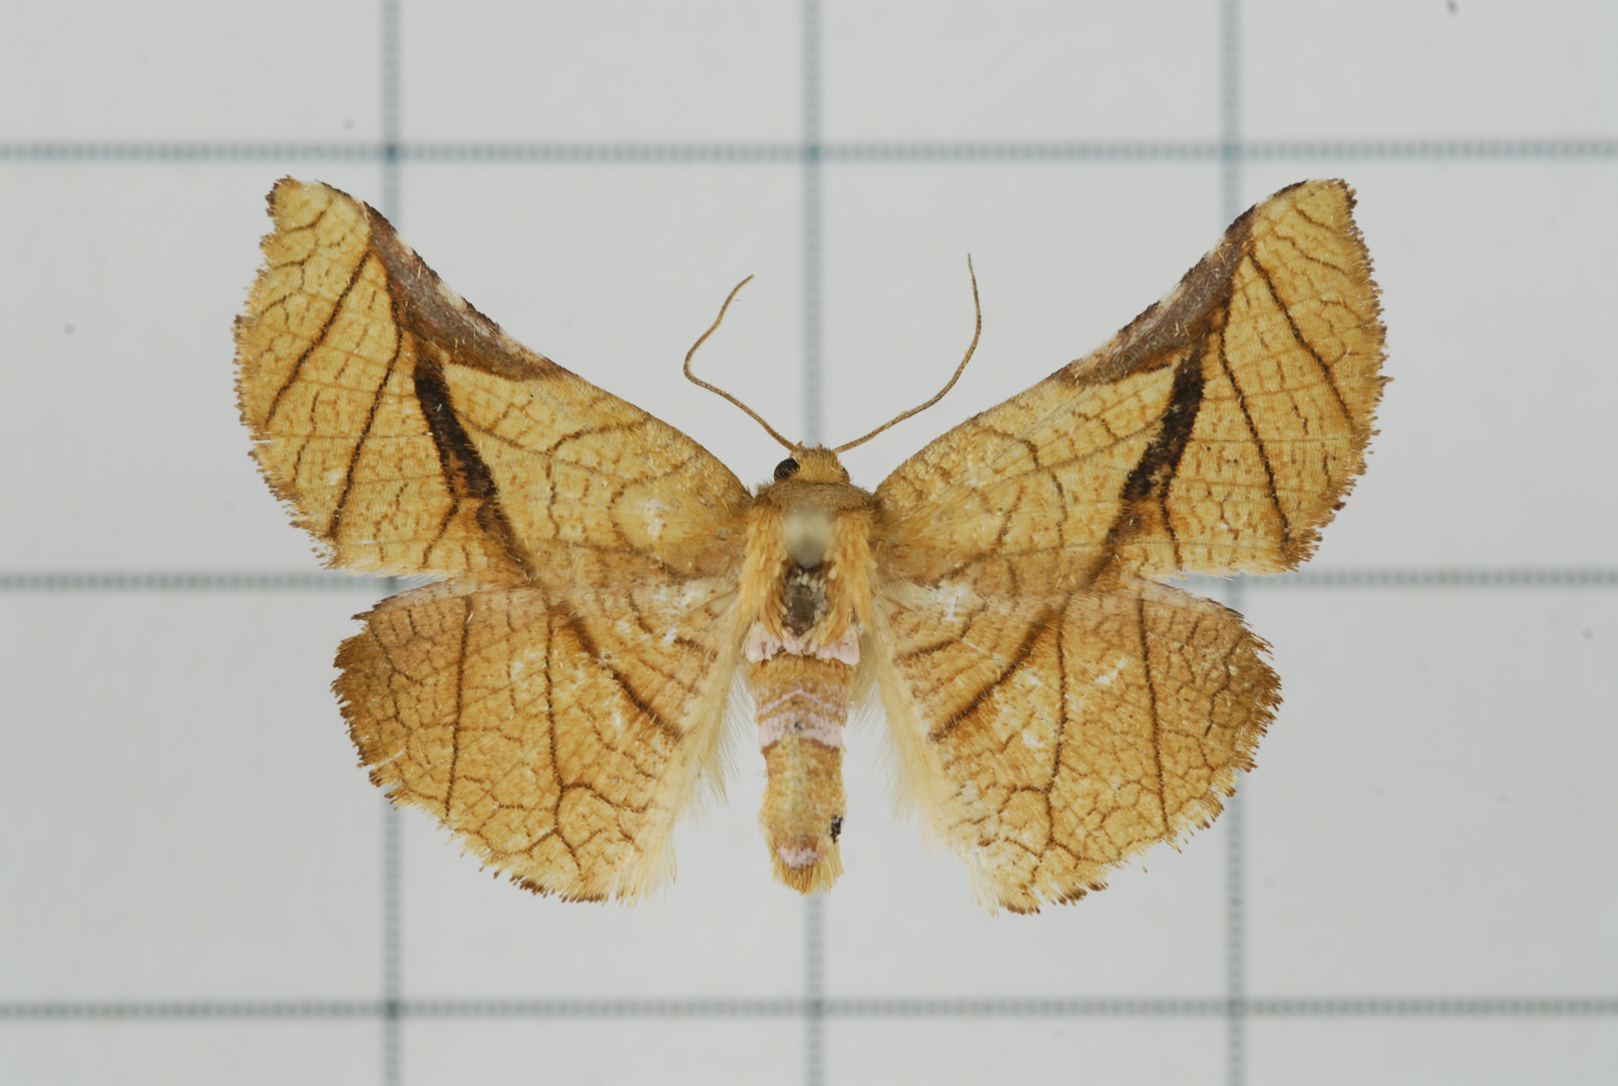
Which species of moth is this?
Camptochilus aurea
